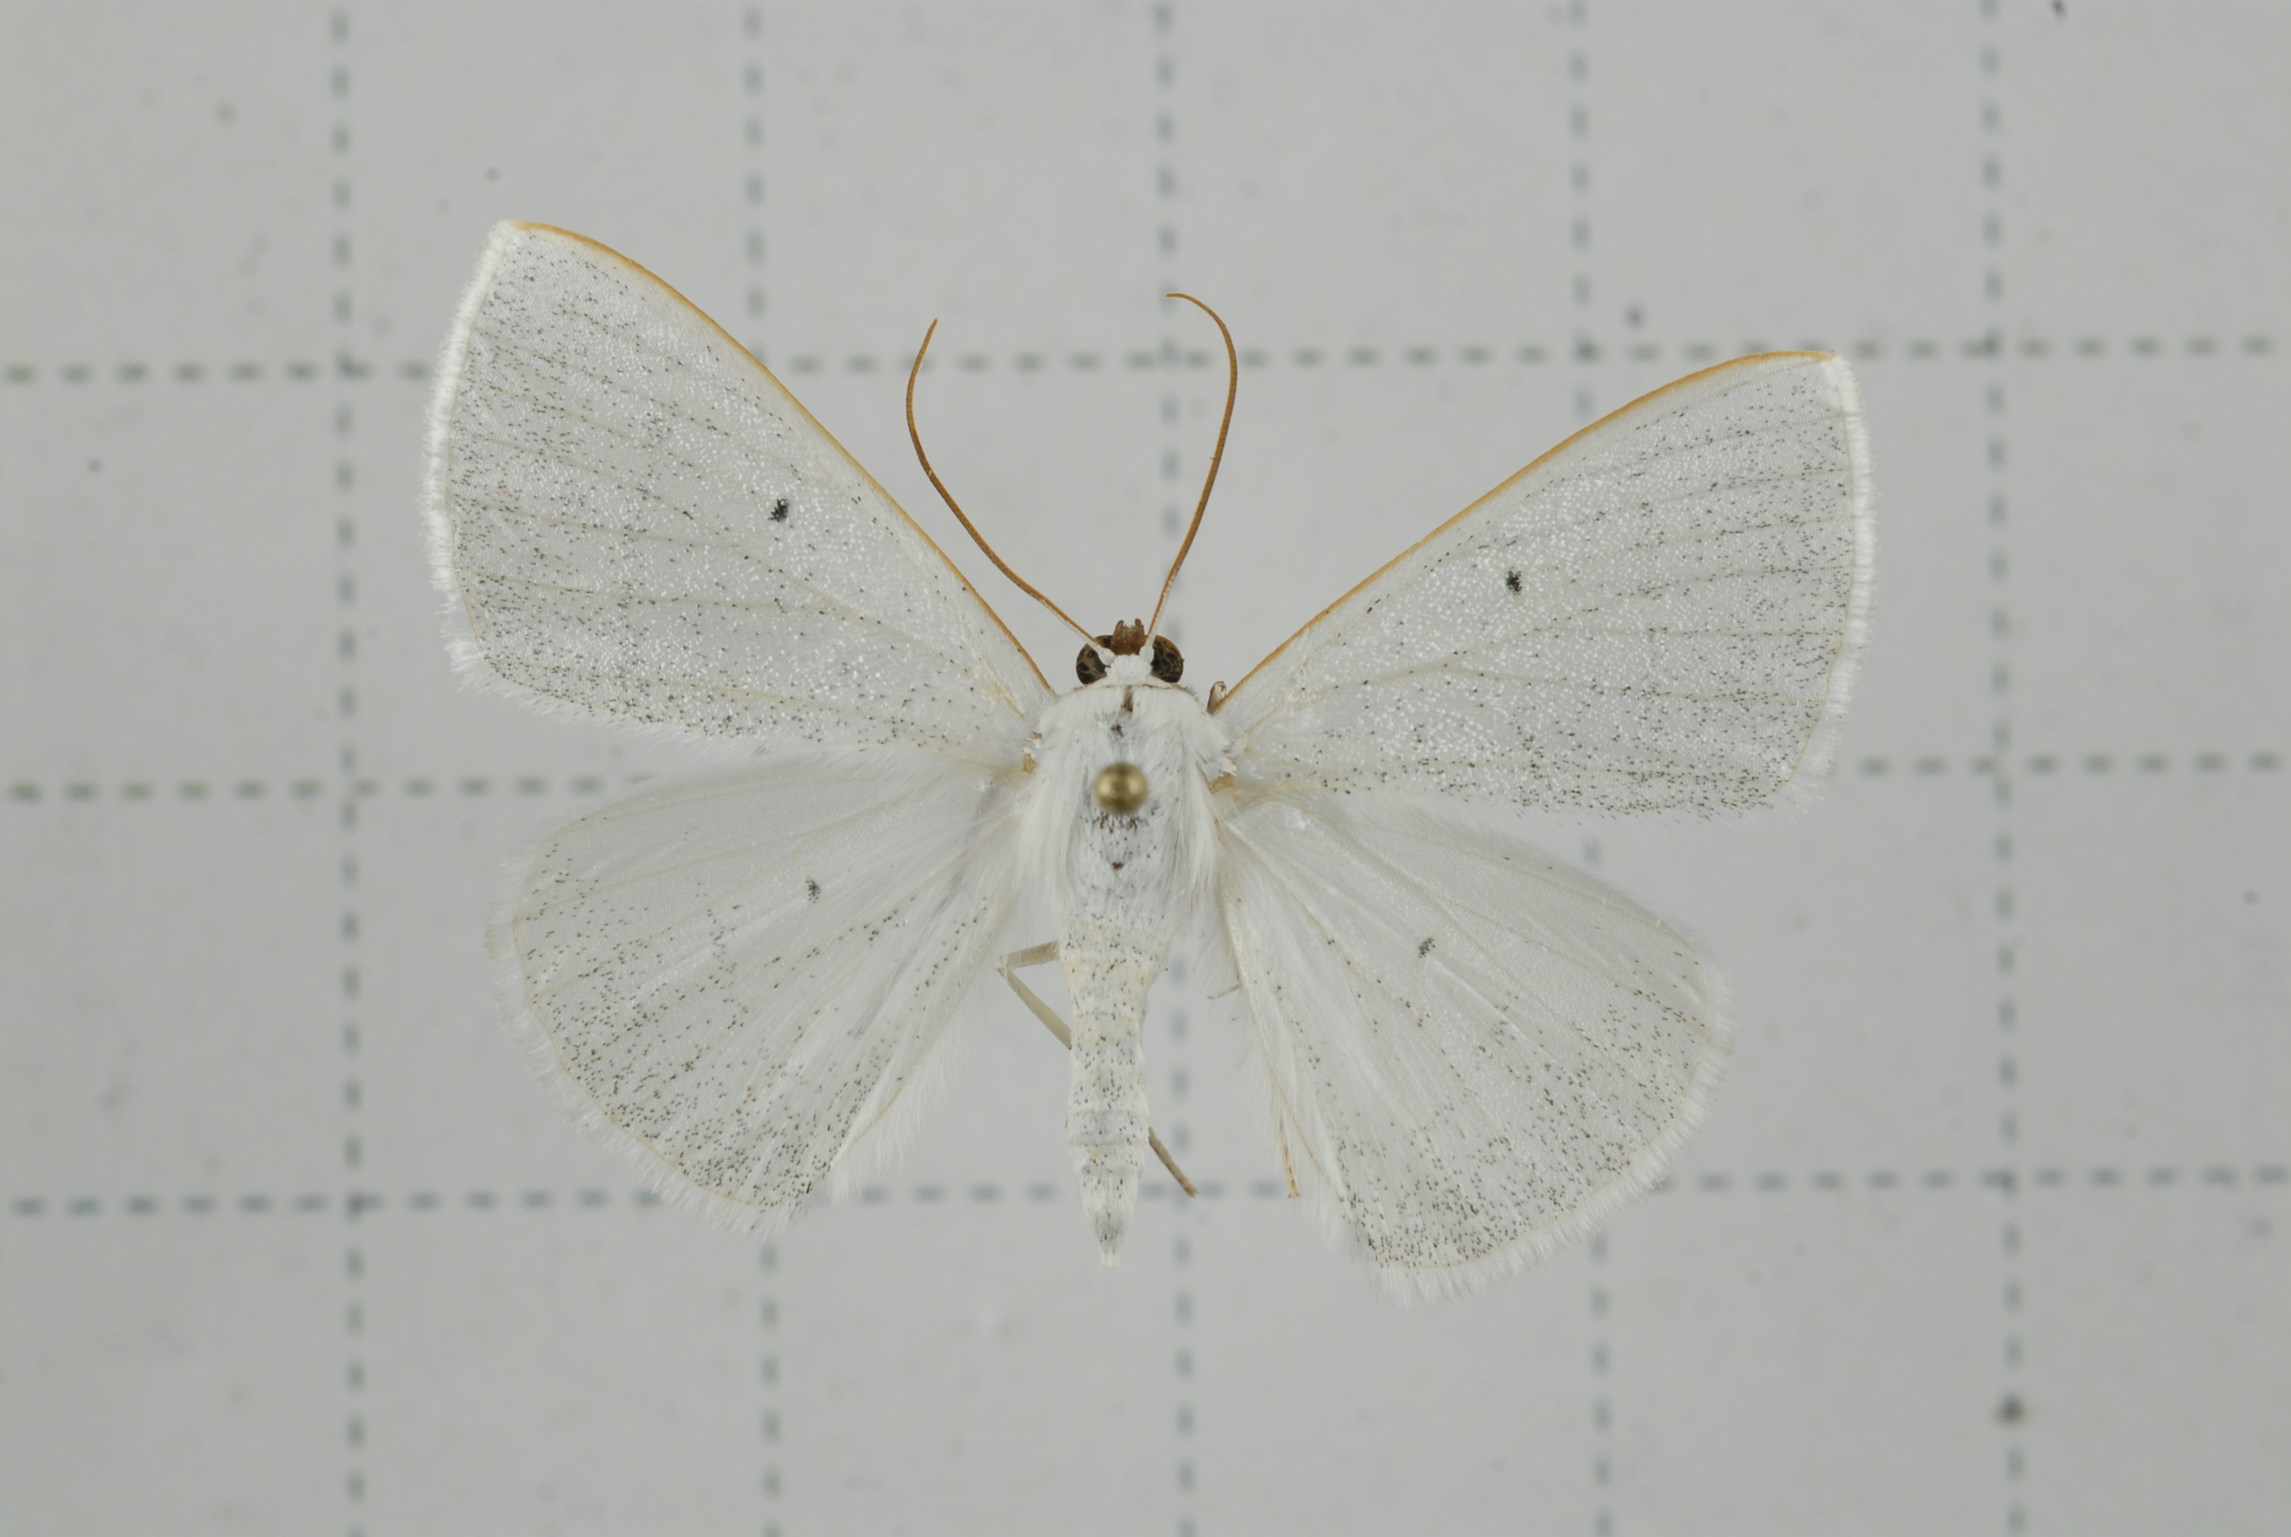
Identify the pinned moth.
Lomographa anoxys
